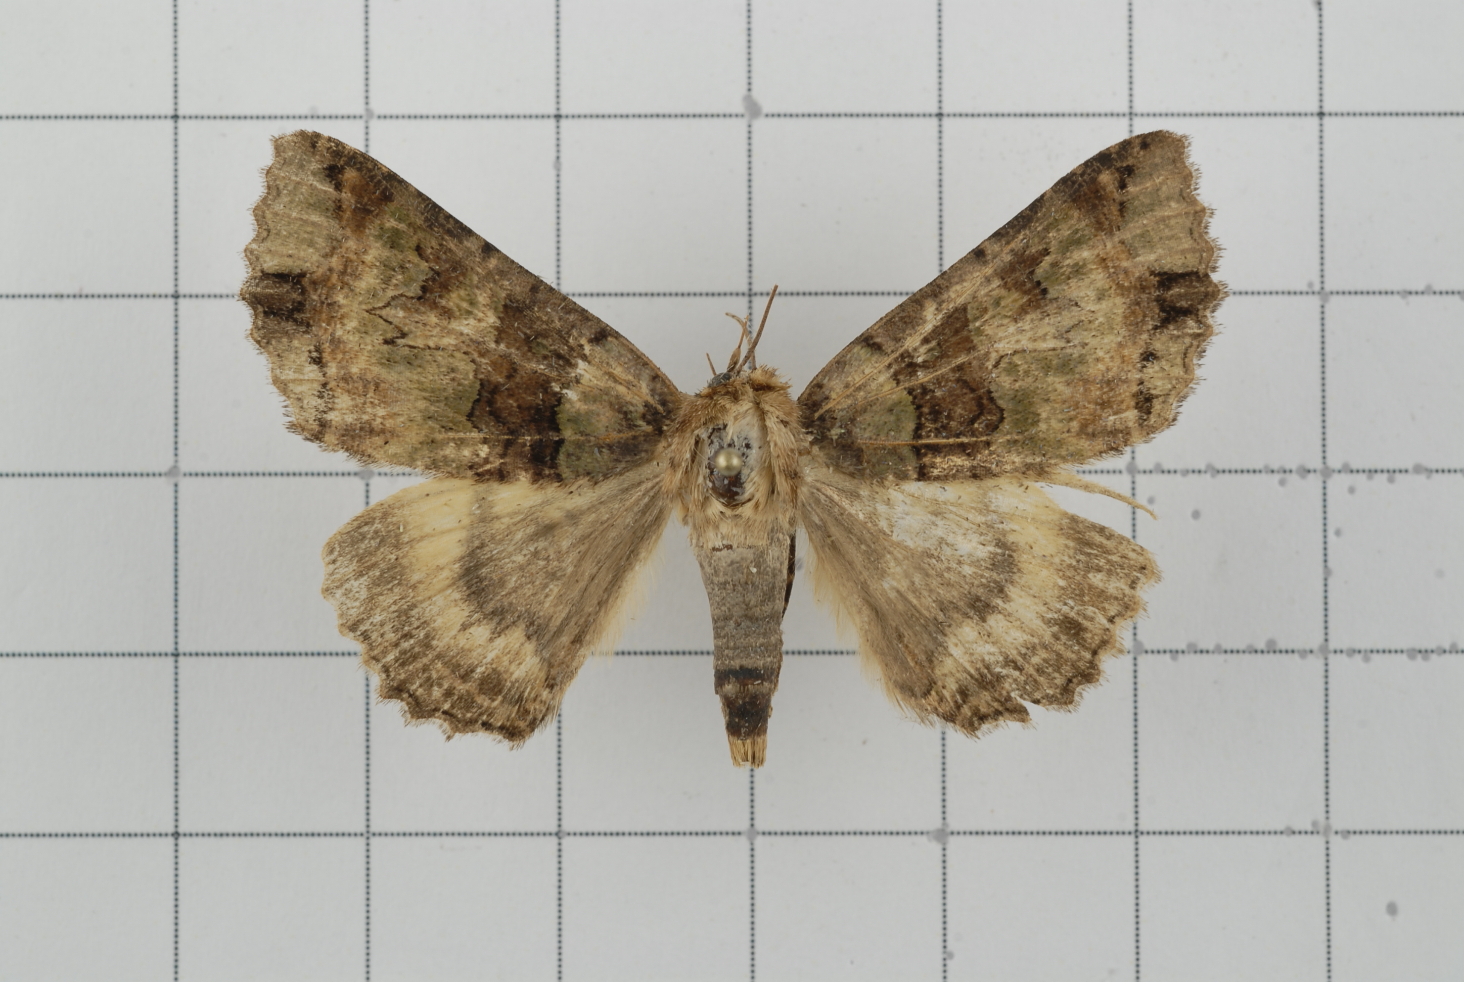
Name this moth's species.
Hypersypnoides quadrinotata
